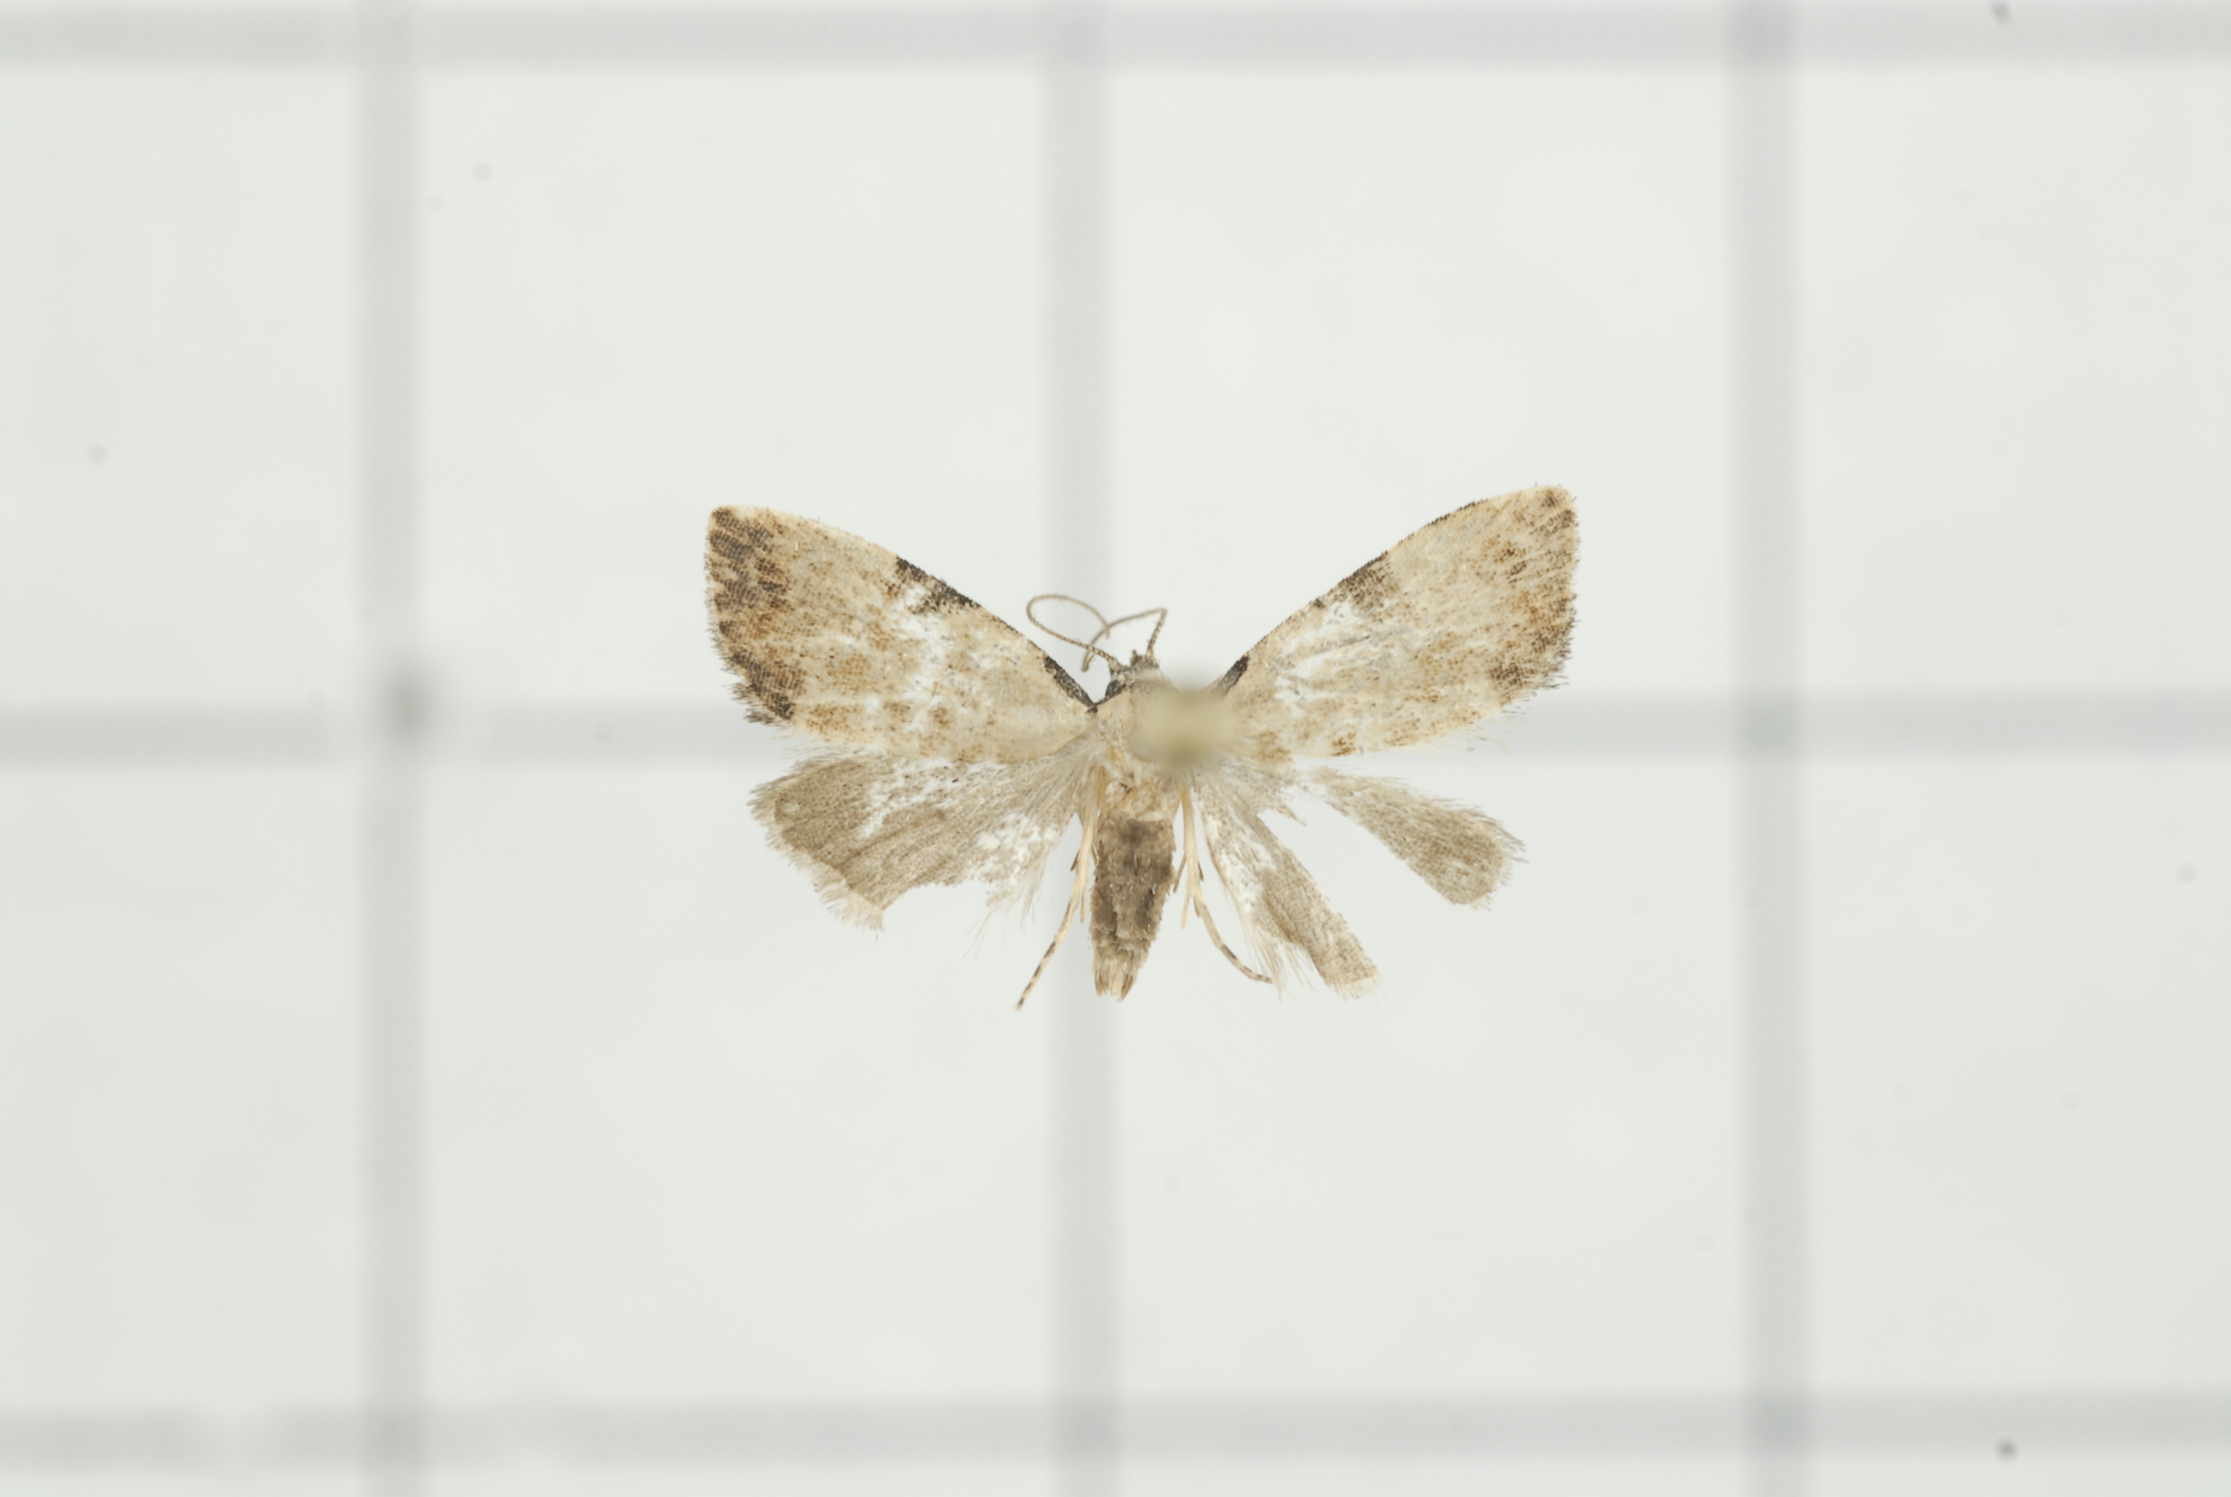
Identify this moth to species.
Parens paraocci
